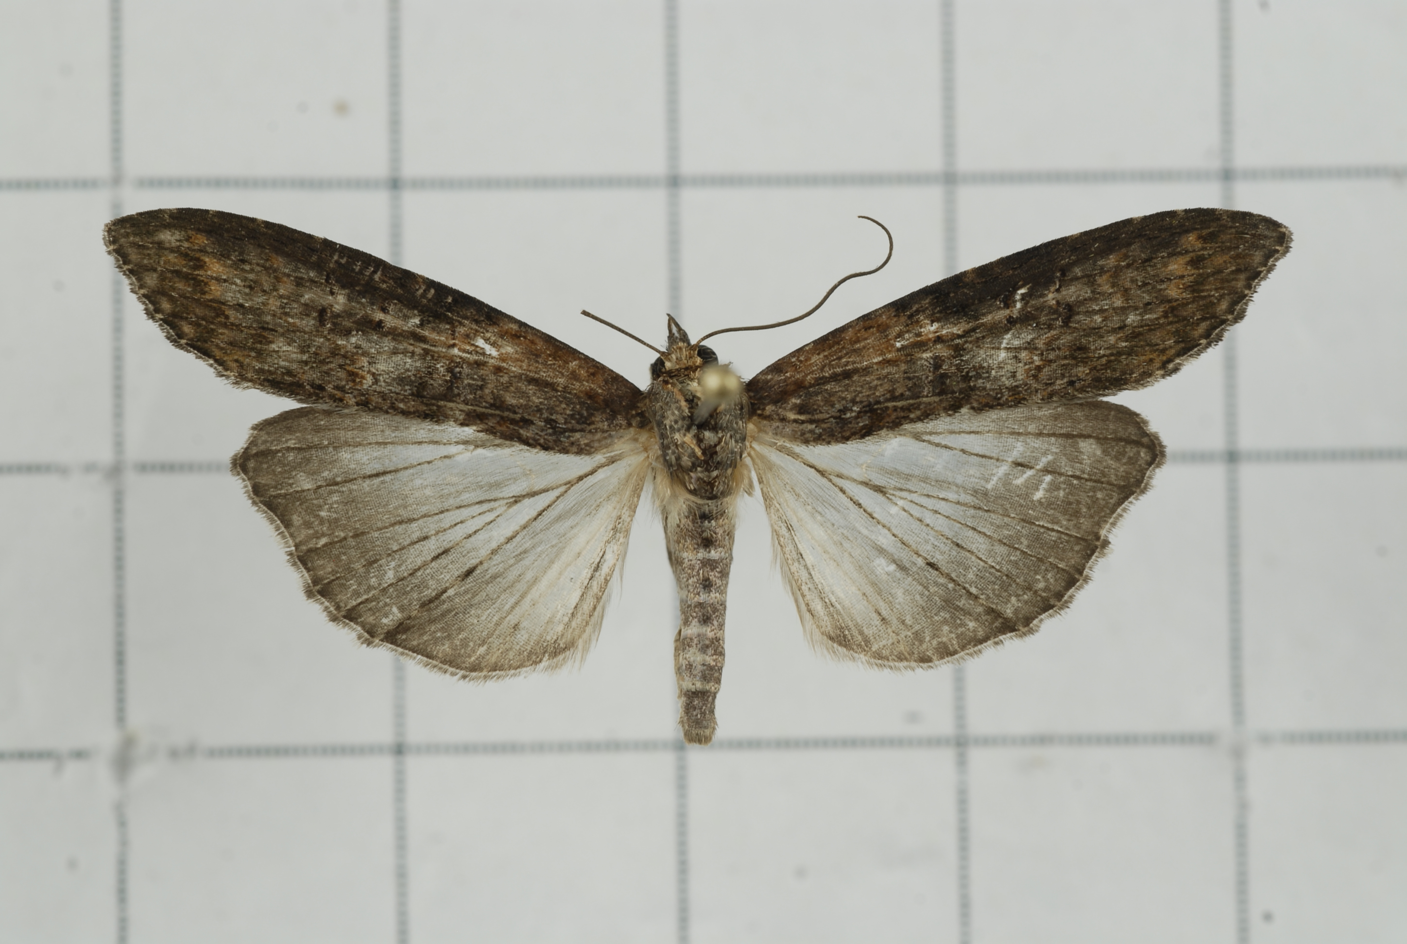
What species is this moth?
Lophoptera longipennis
